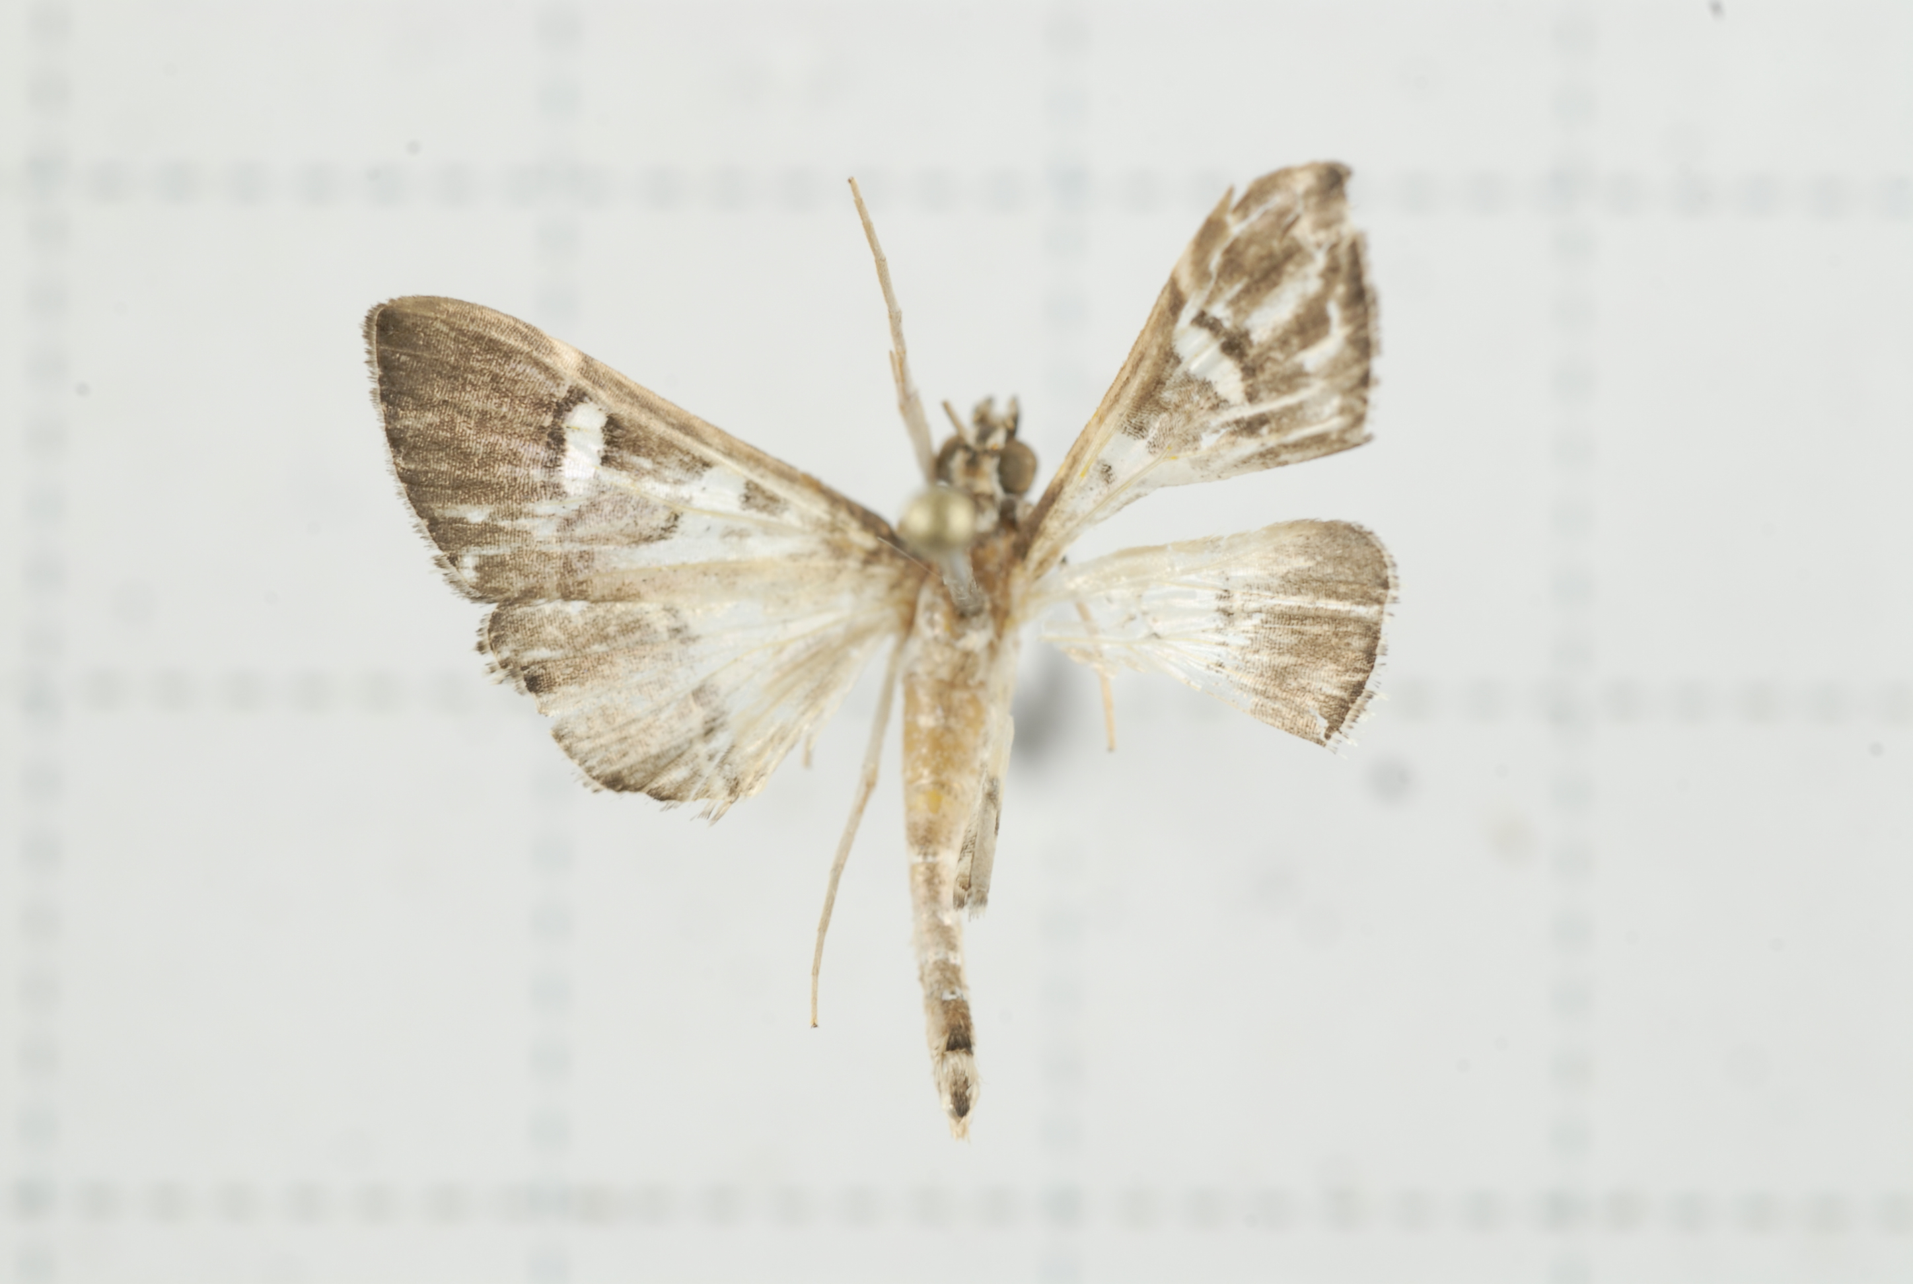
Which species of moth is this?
Glyphodes crithealis
